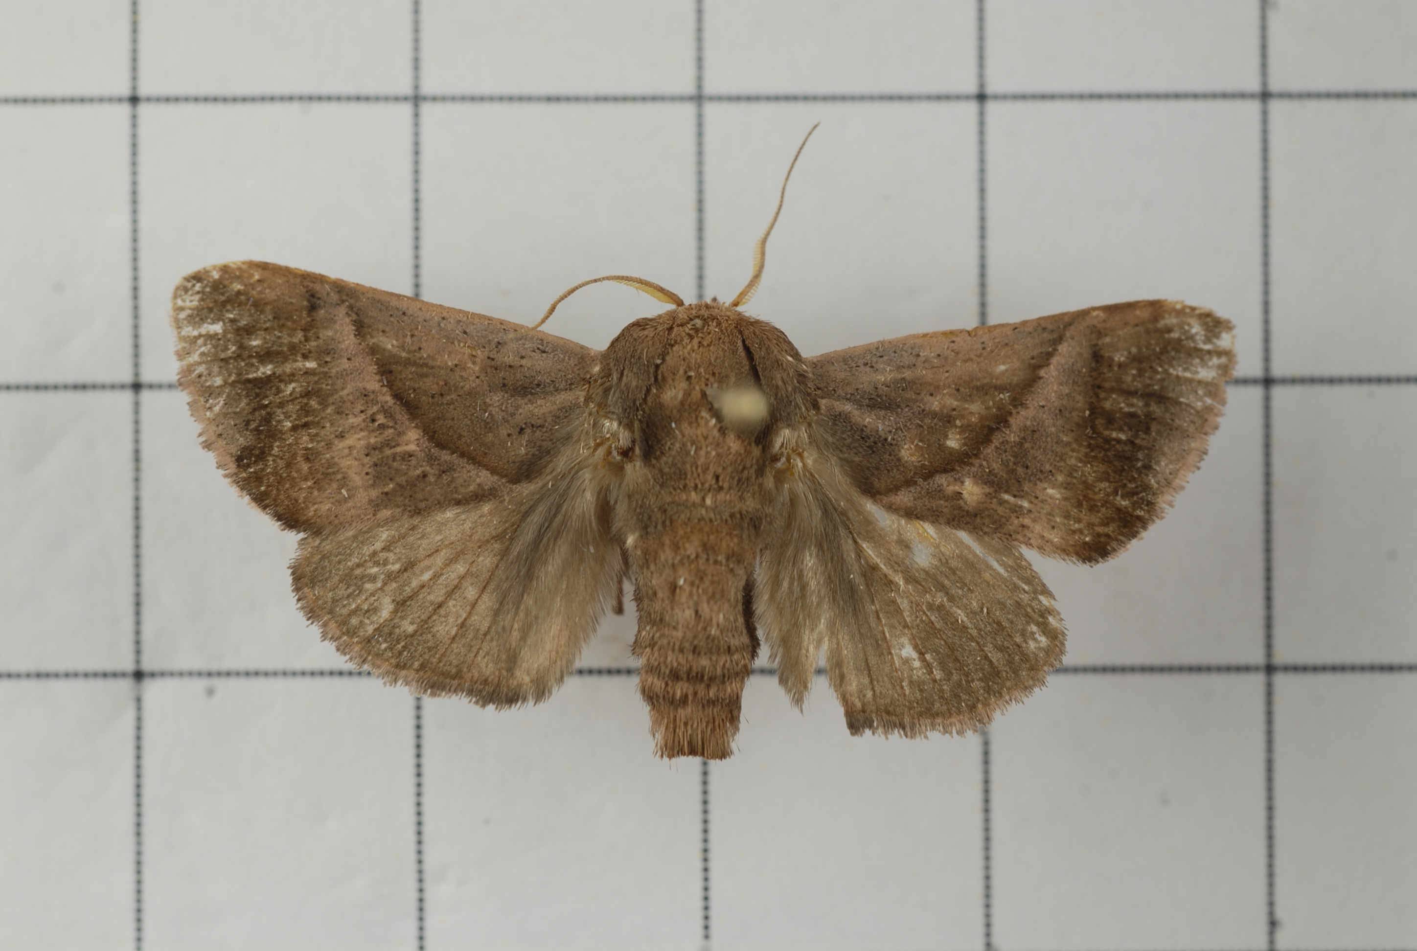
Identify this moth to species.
Setora postornata
